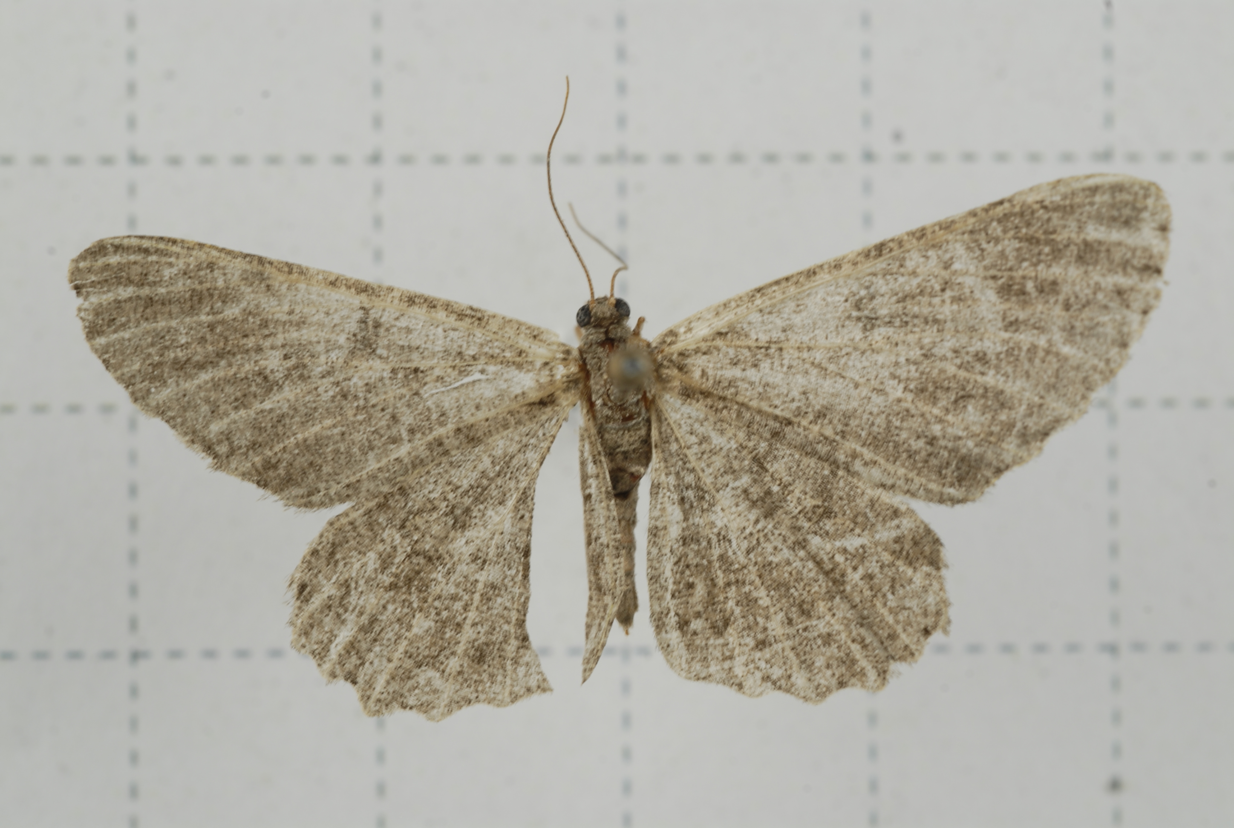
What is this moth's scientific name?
Cleora repulsaria repulsaria
